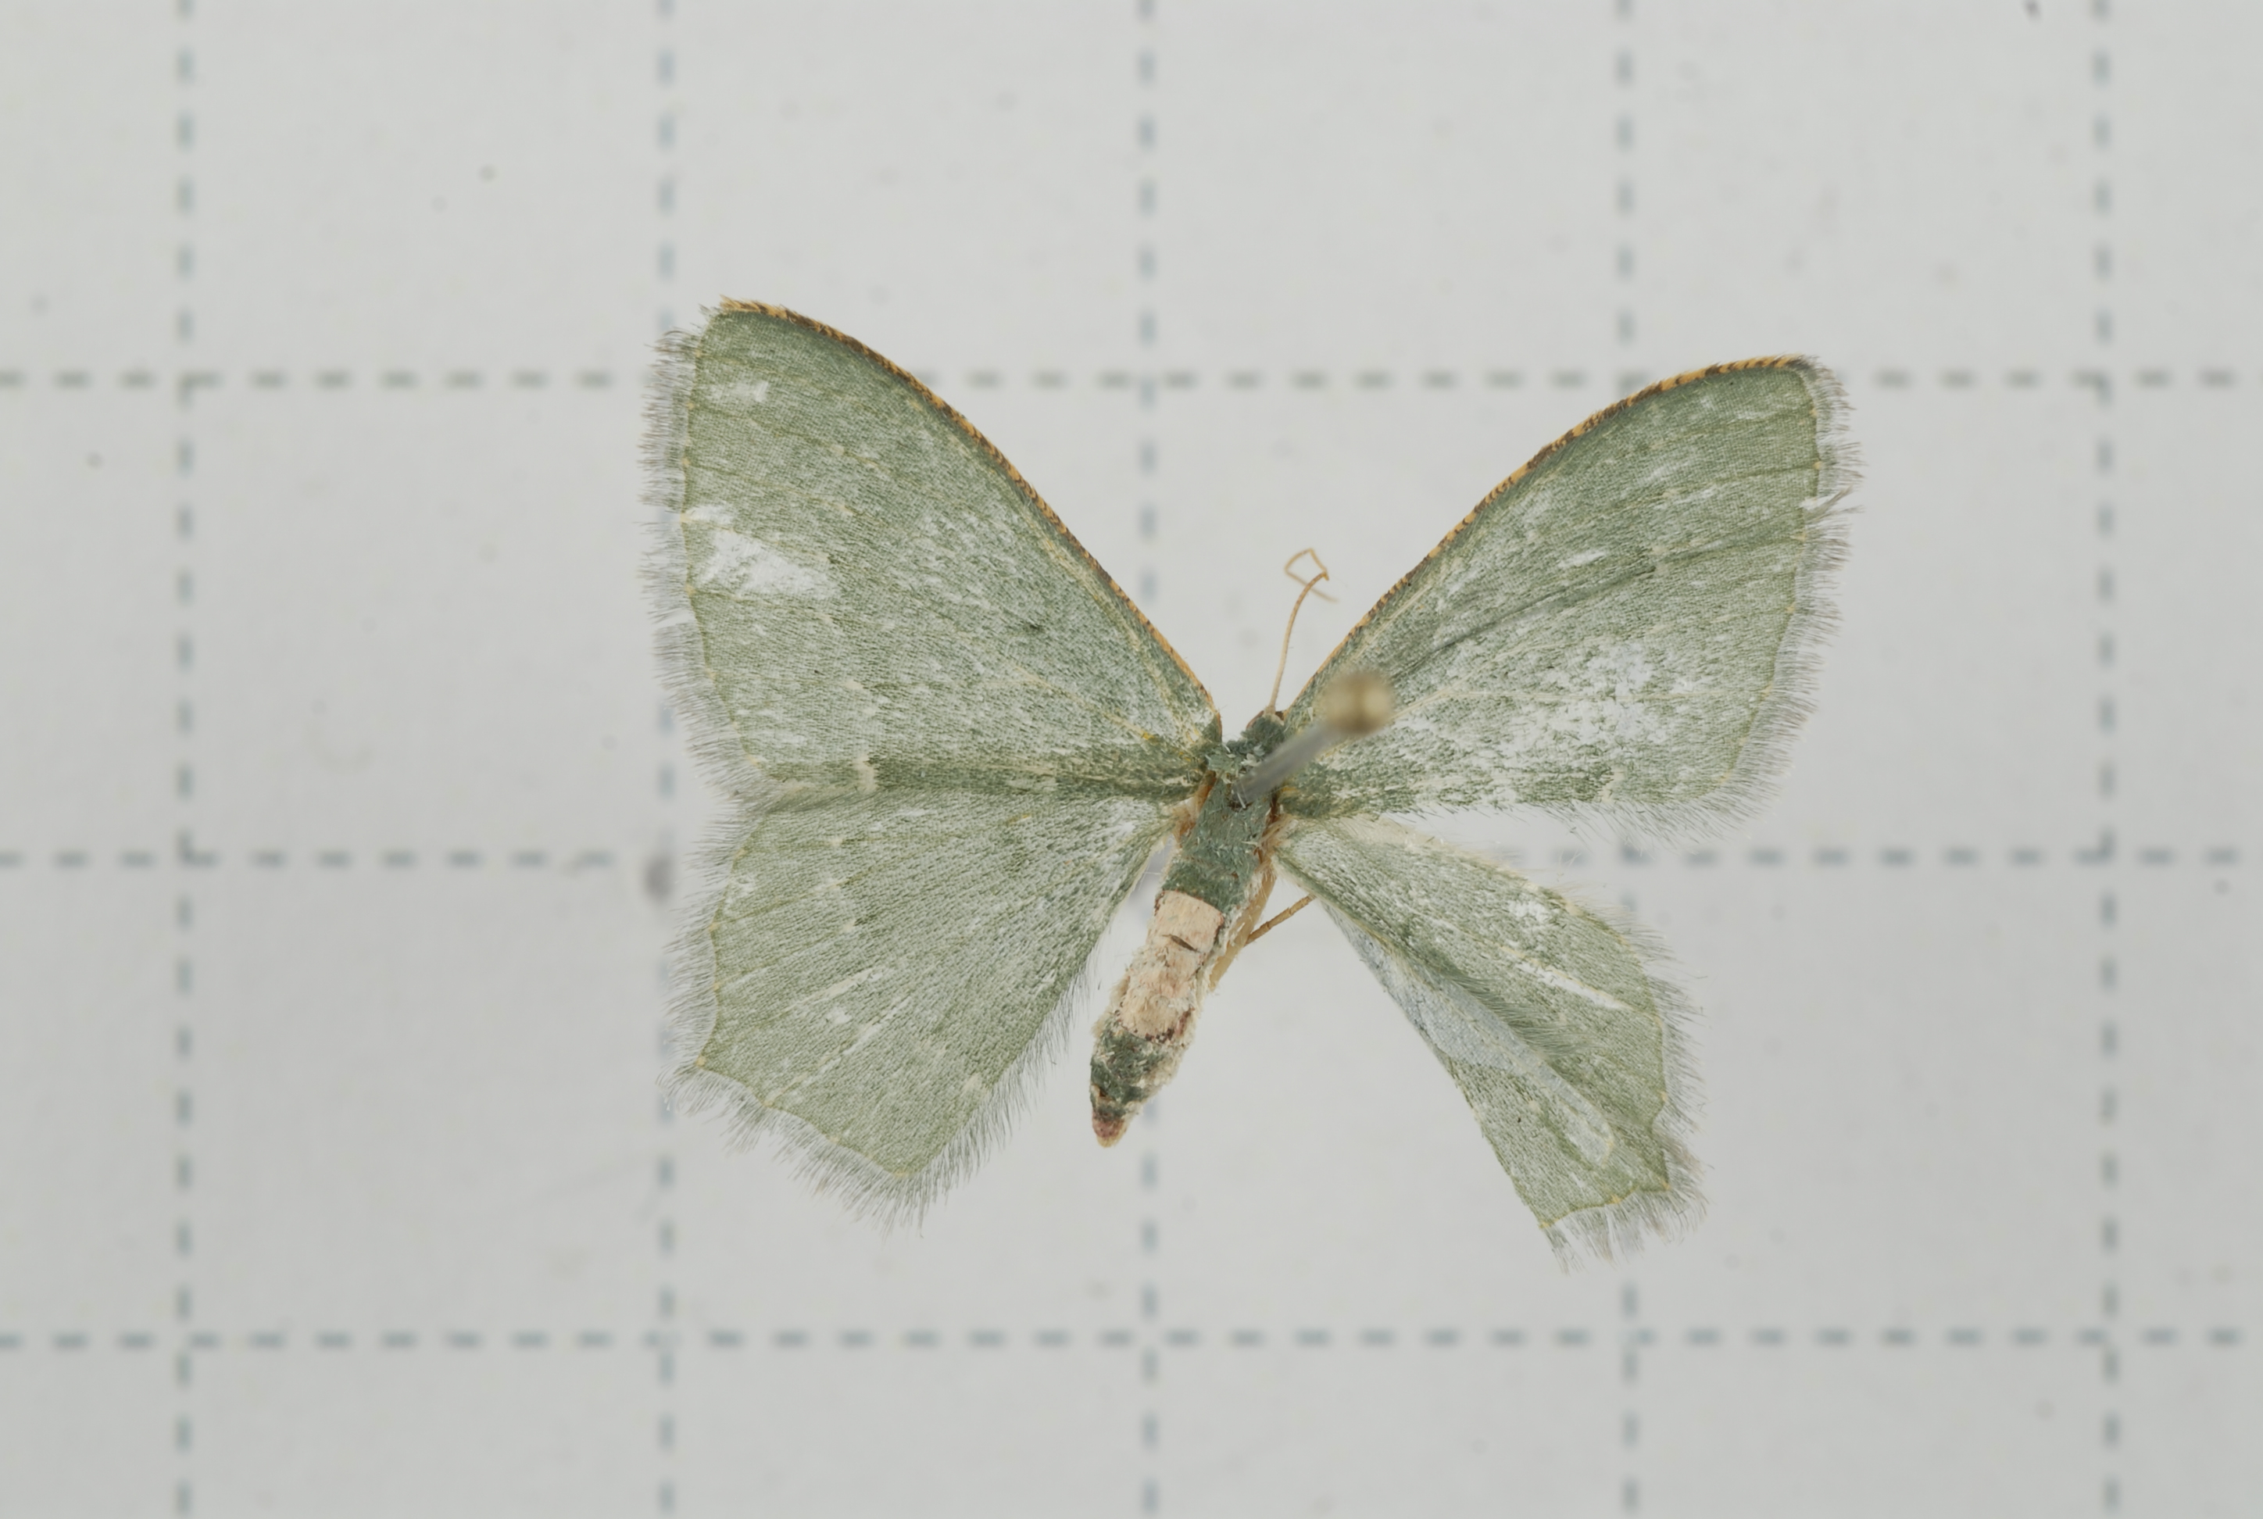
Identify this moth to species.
Chlorissa arcana
